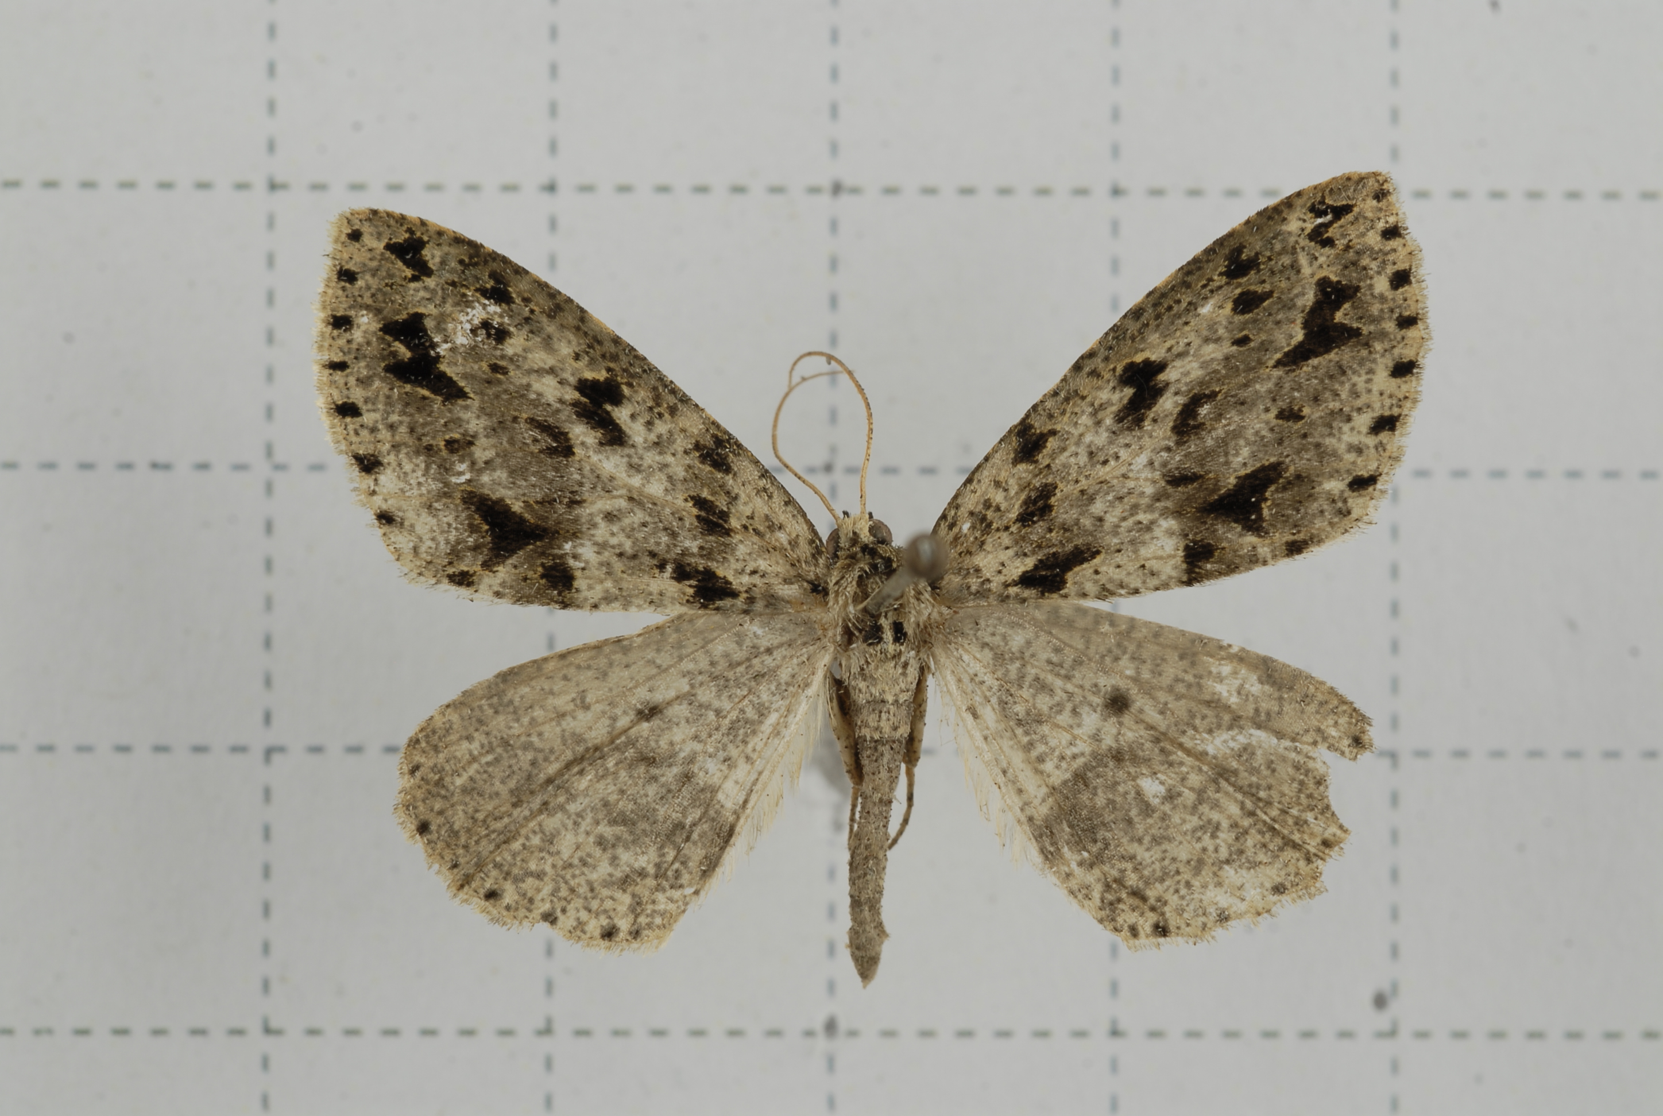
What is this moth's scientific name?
Psyra conferta
